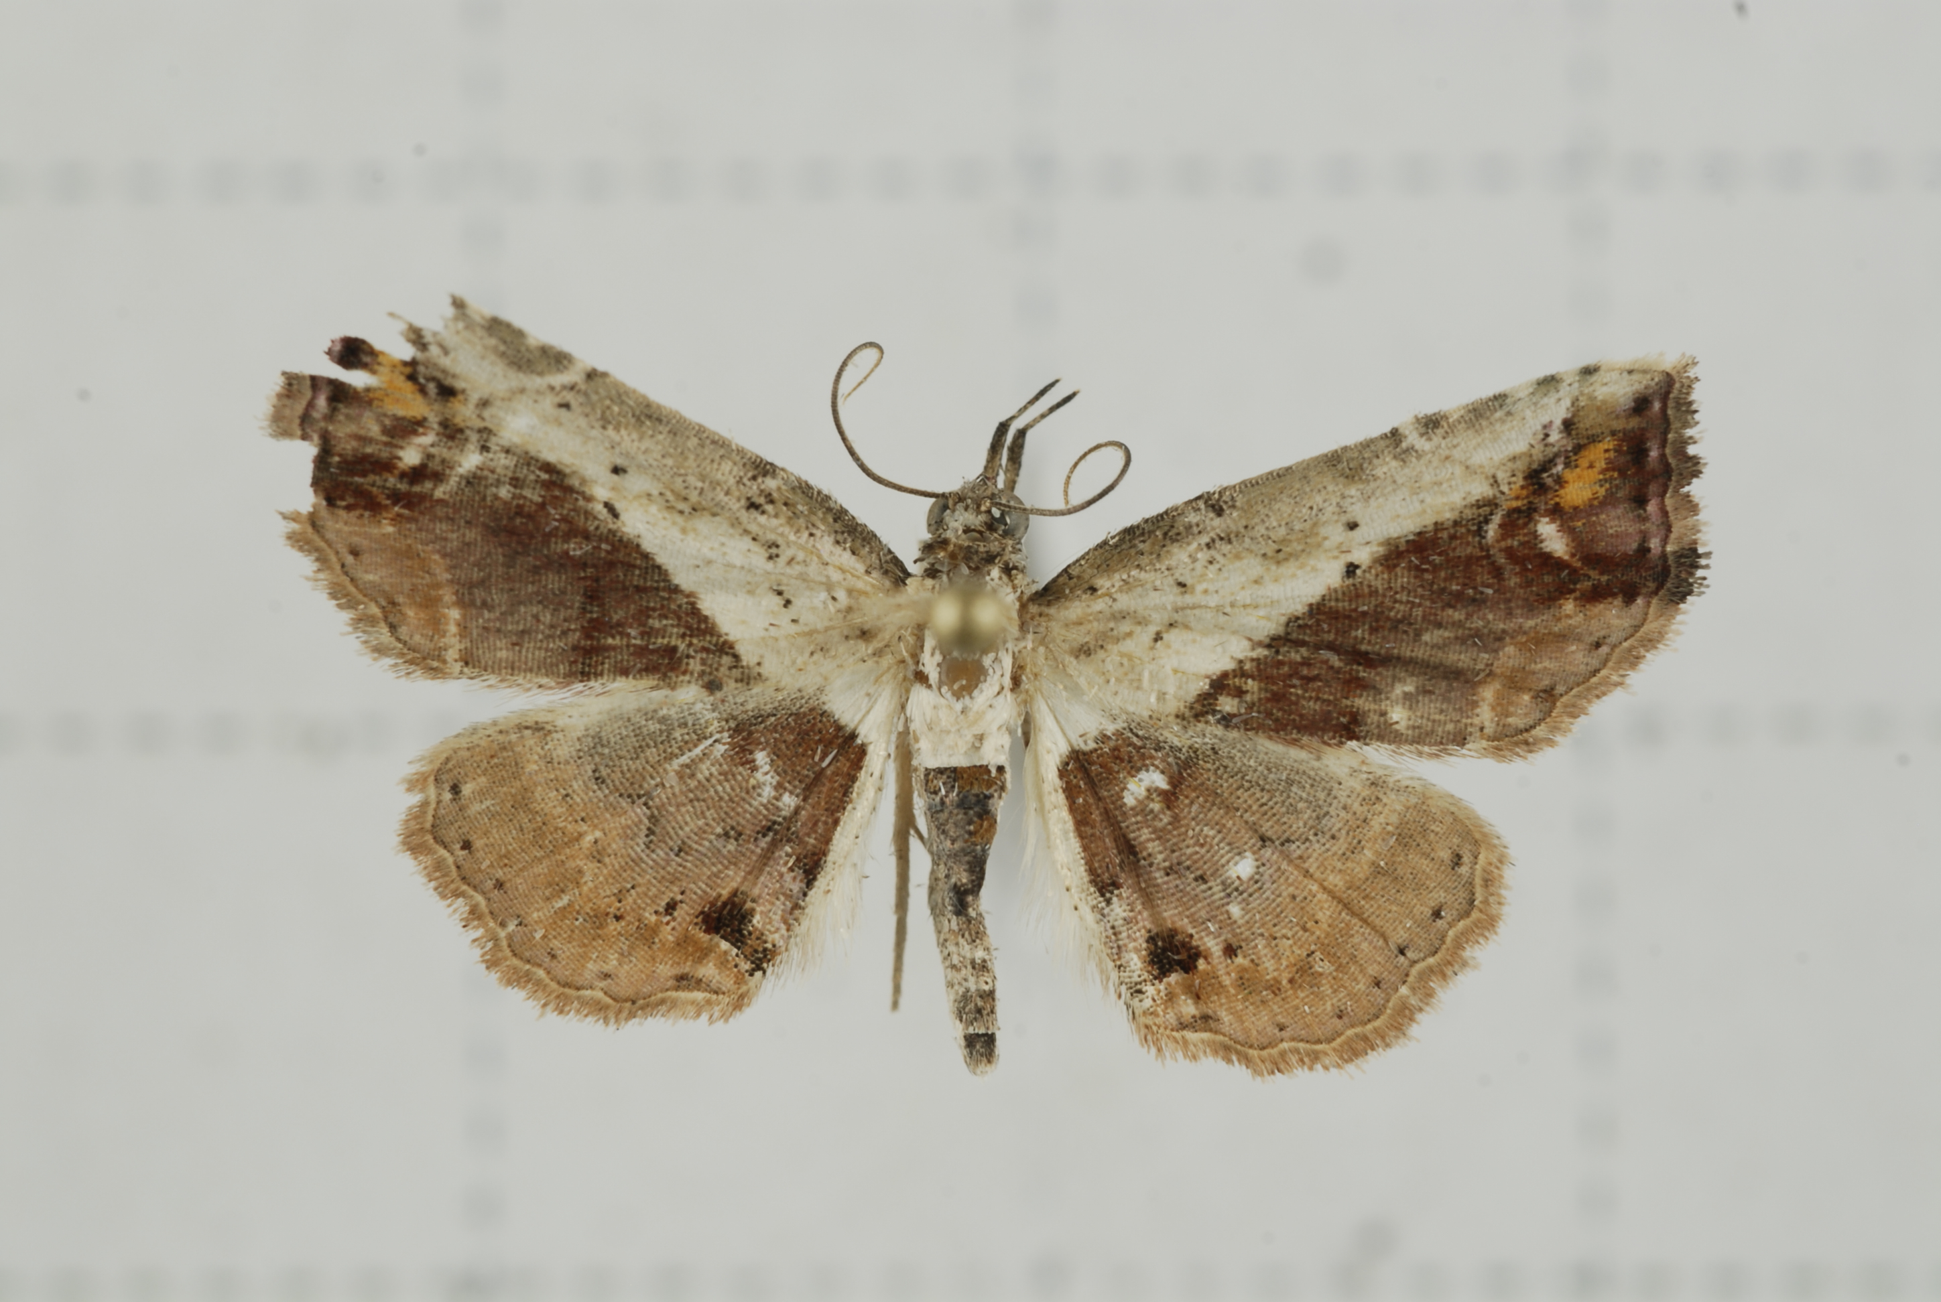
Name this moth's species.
Lophoruza albicostalis
